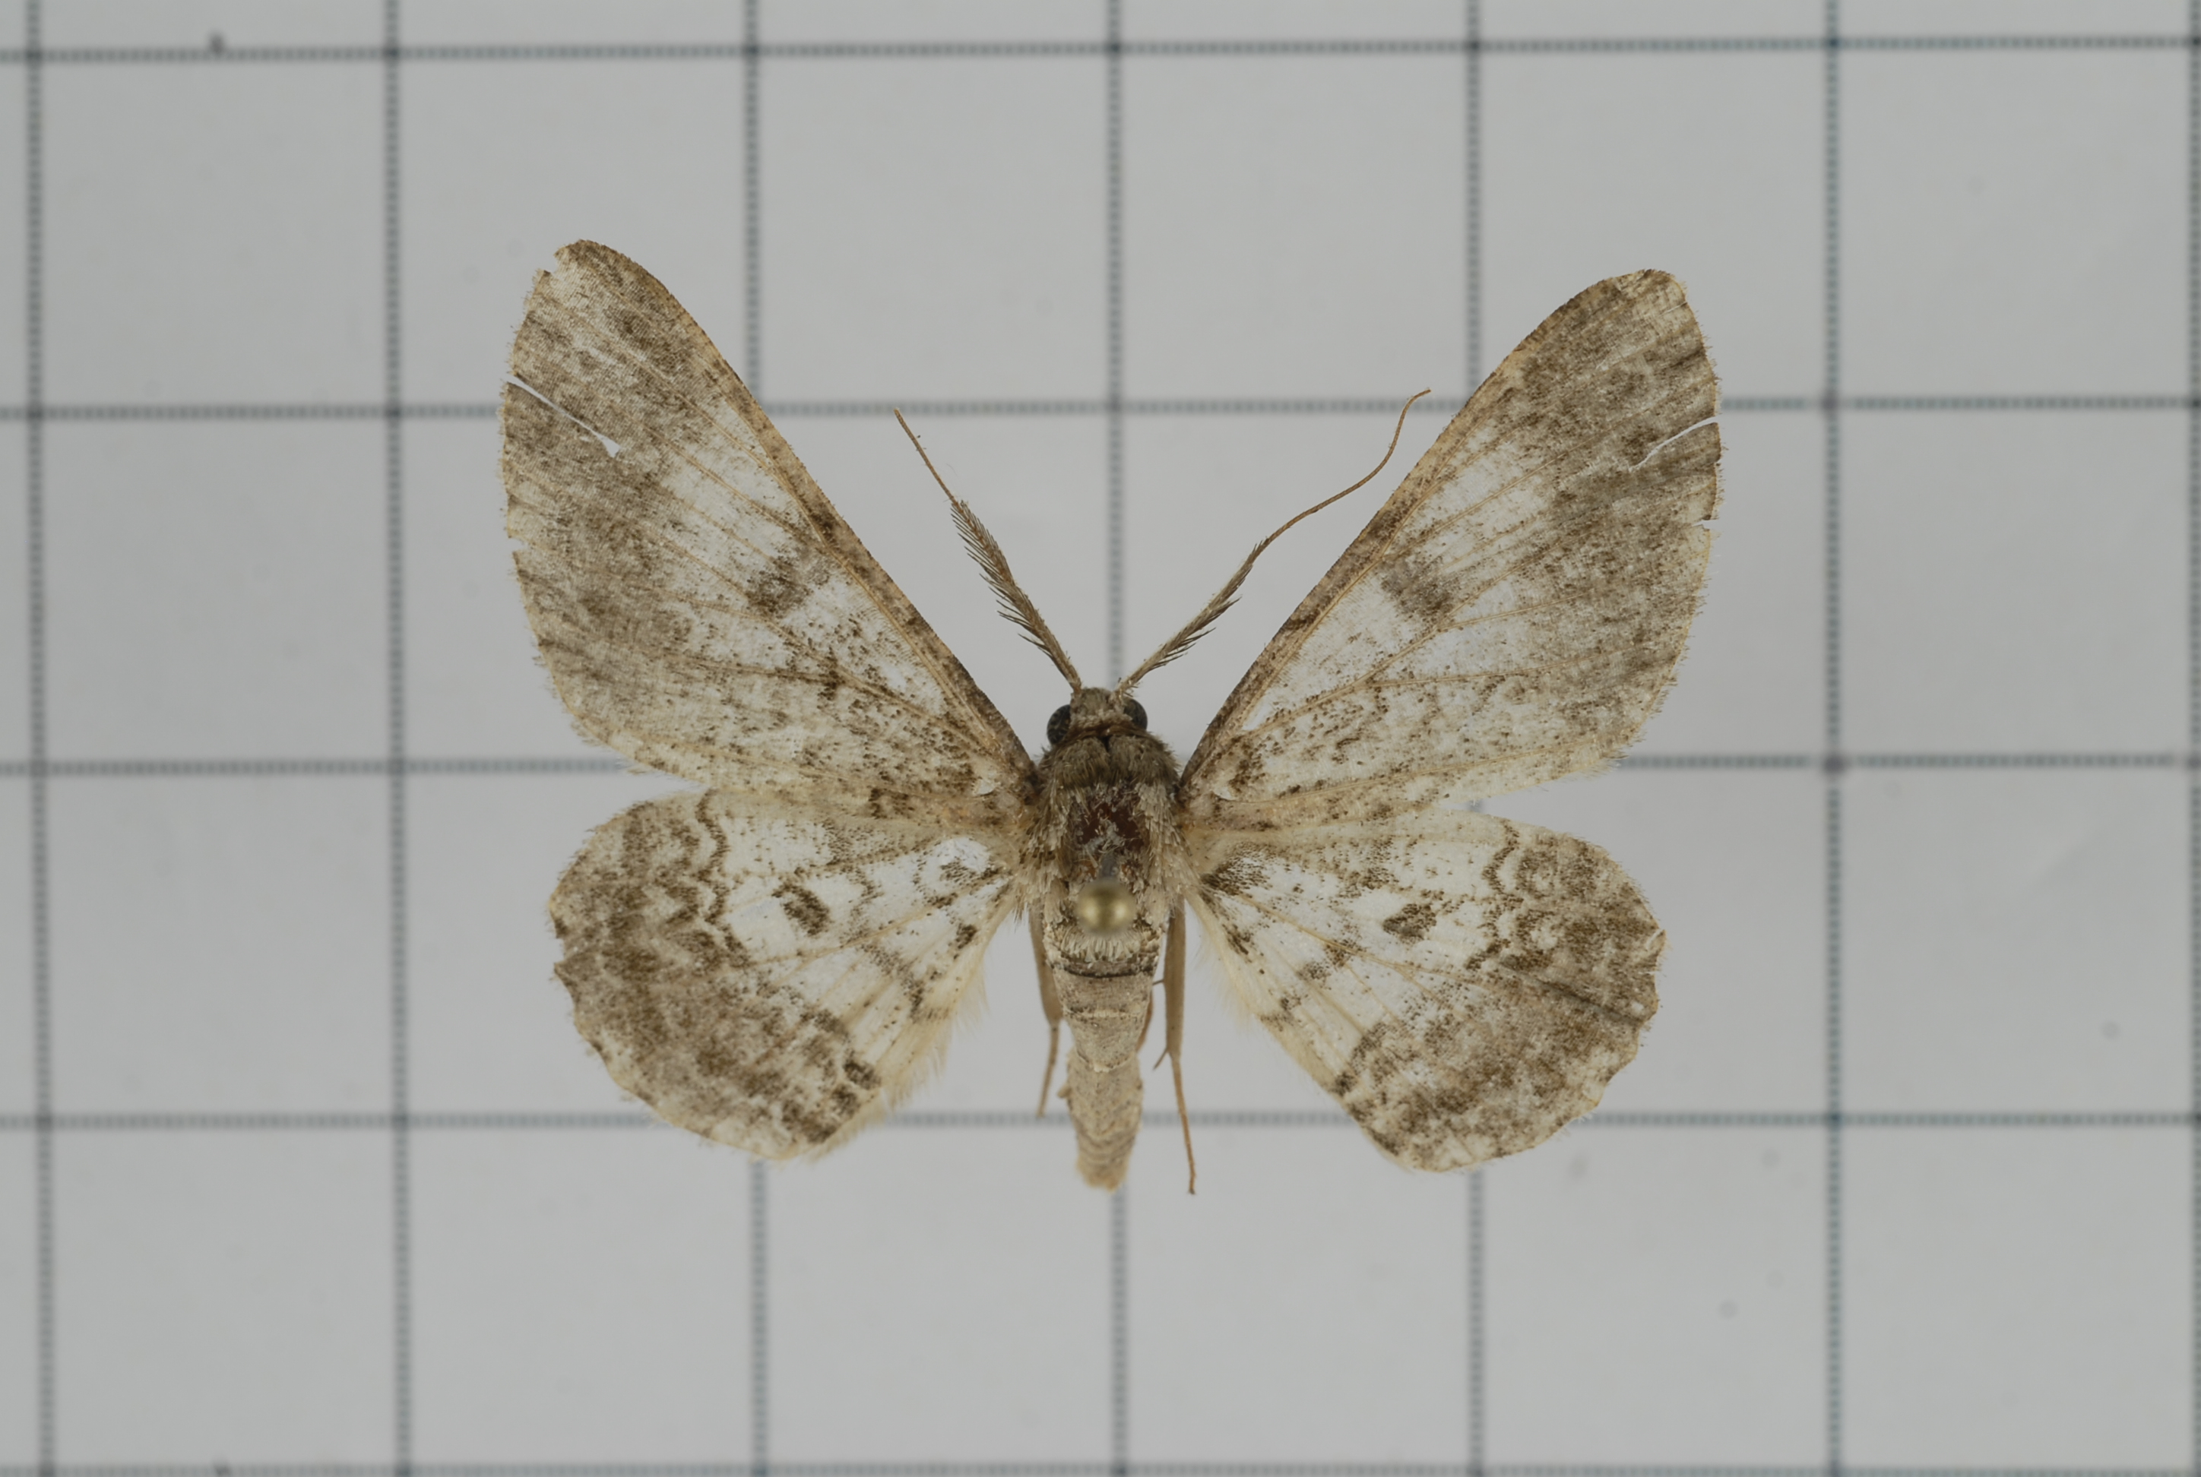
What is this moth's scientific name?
Cleora contiguata contiguata
